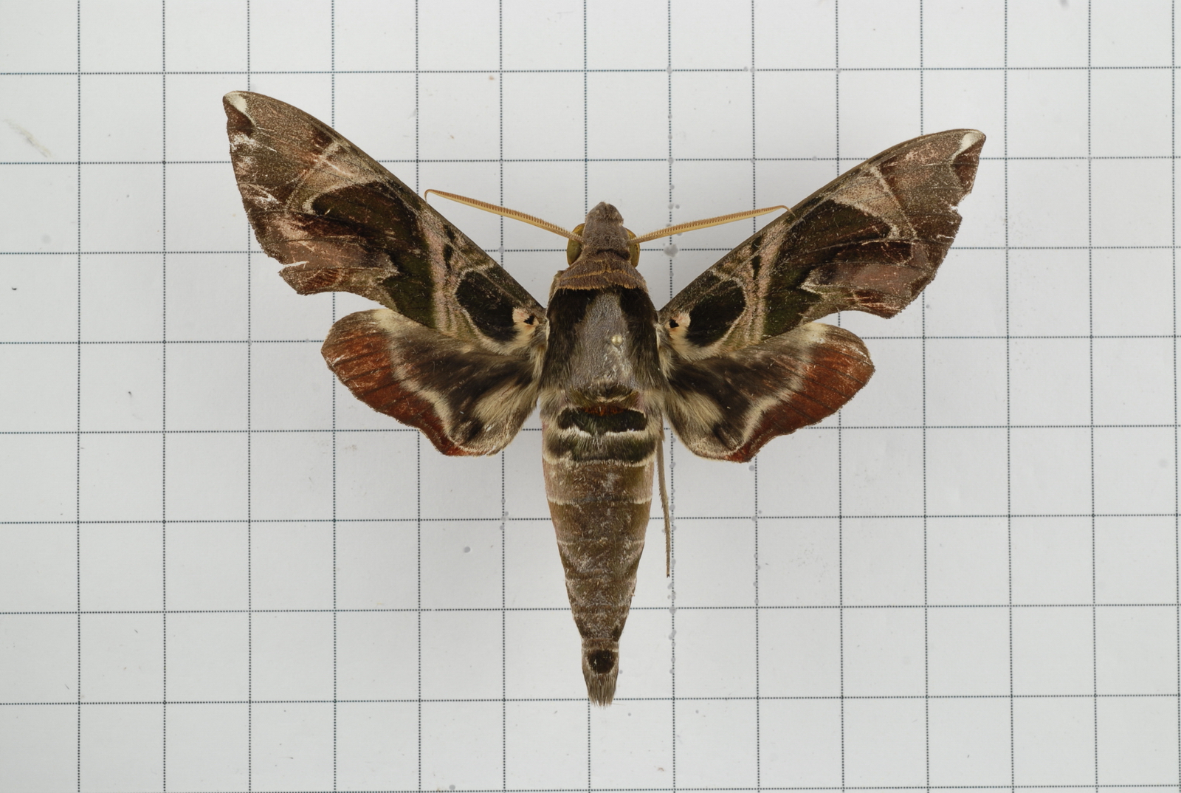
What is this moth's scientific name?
Daphnis hypothous crameri
